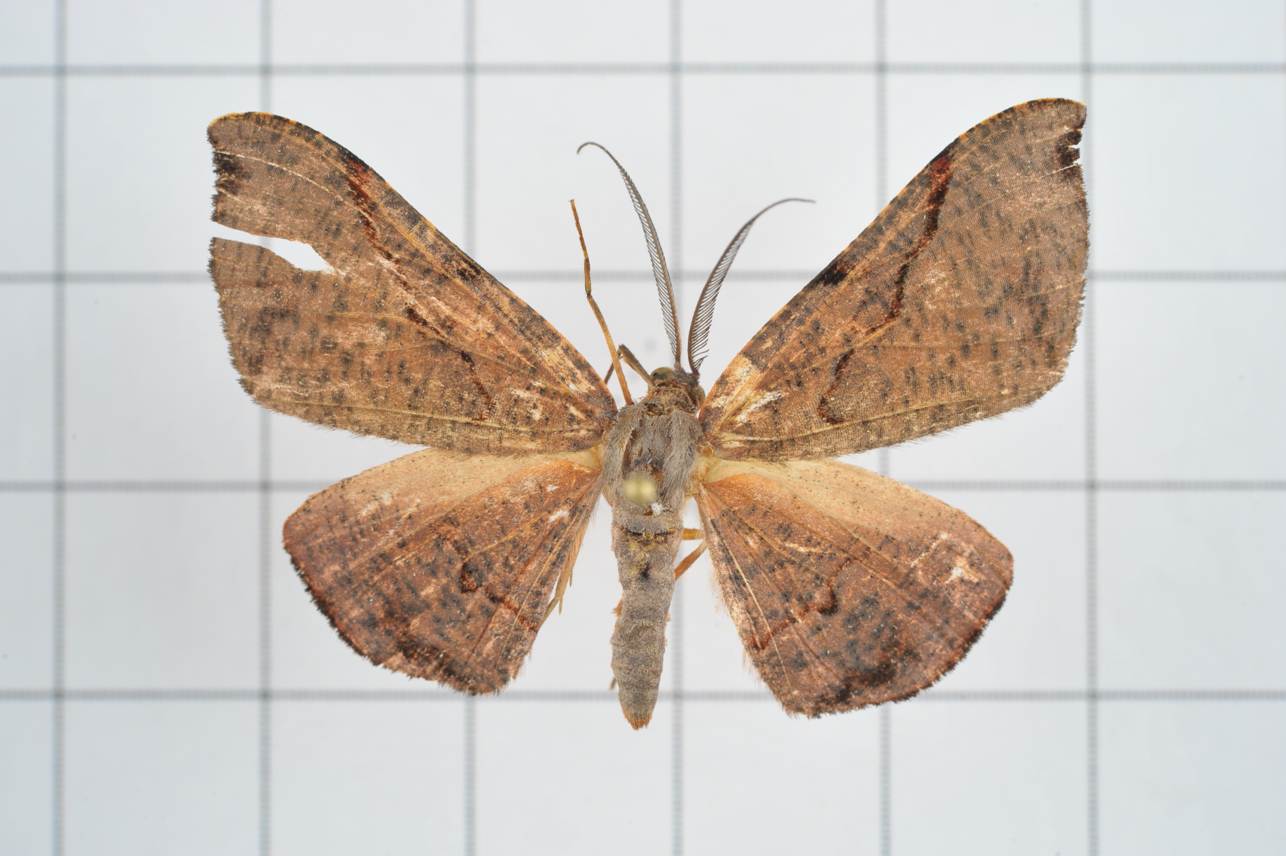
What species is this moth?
Hypochrosis baenzigeri
